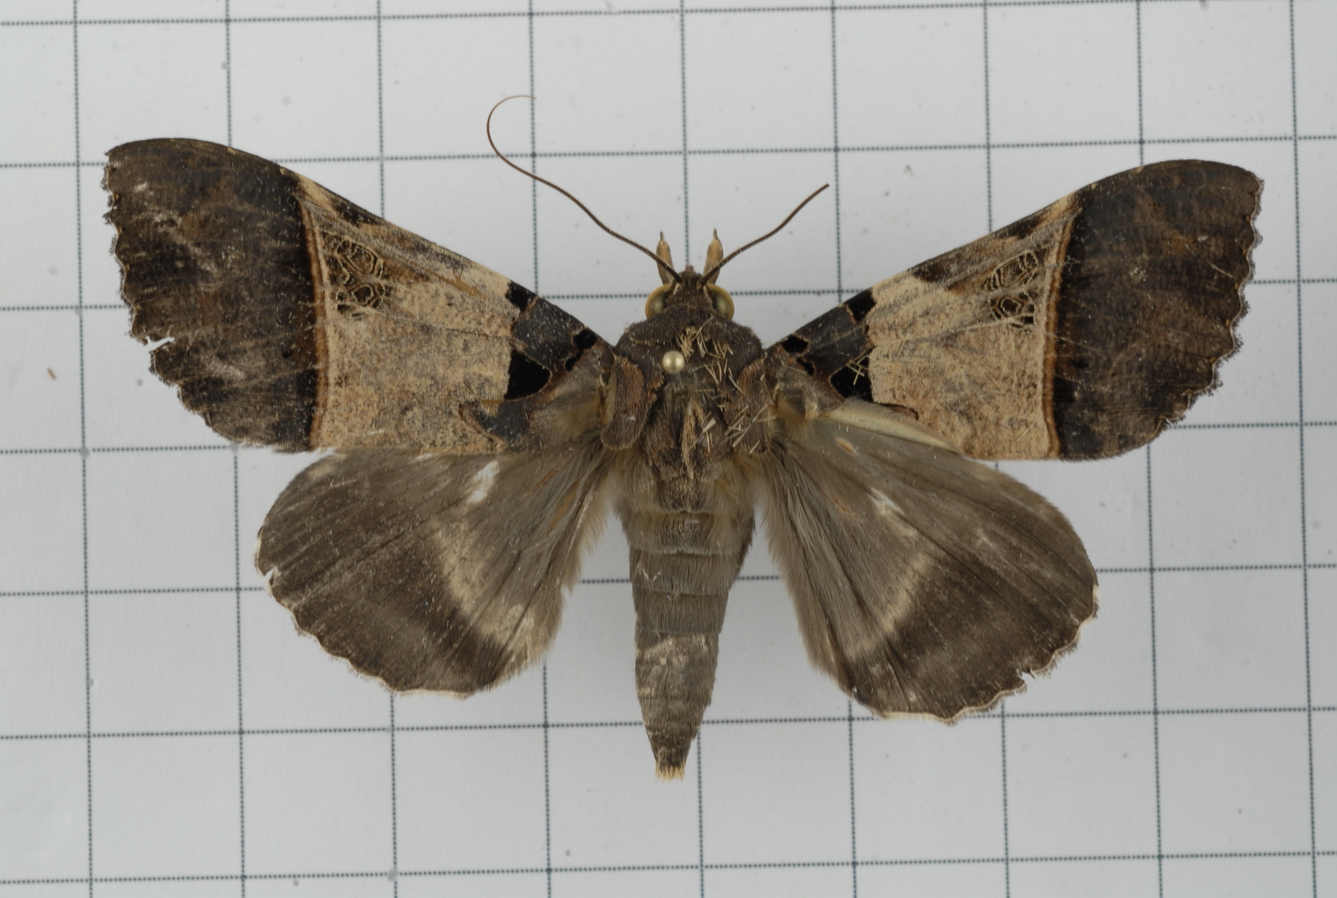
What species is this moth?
Serrodes campana
